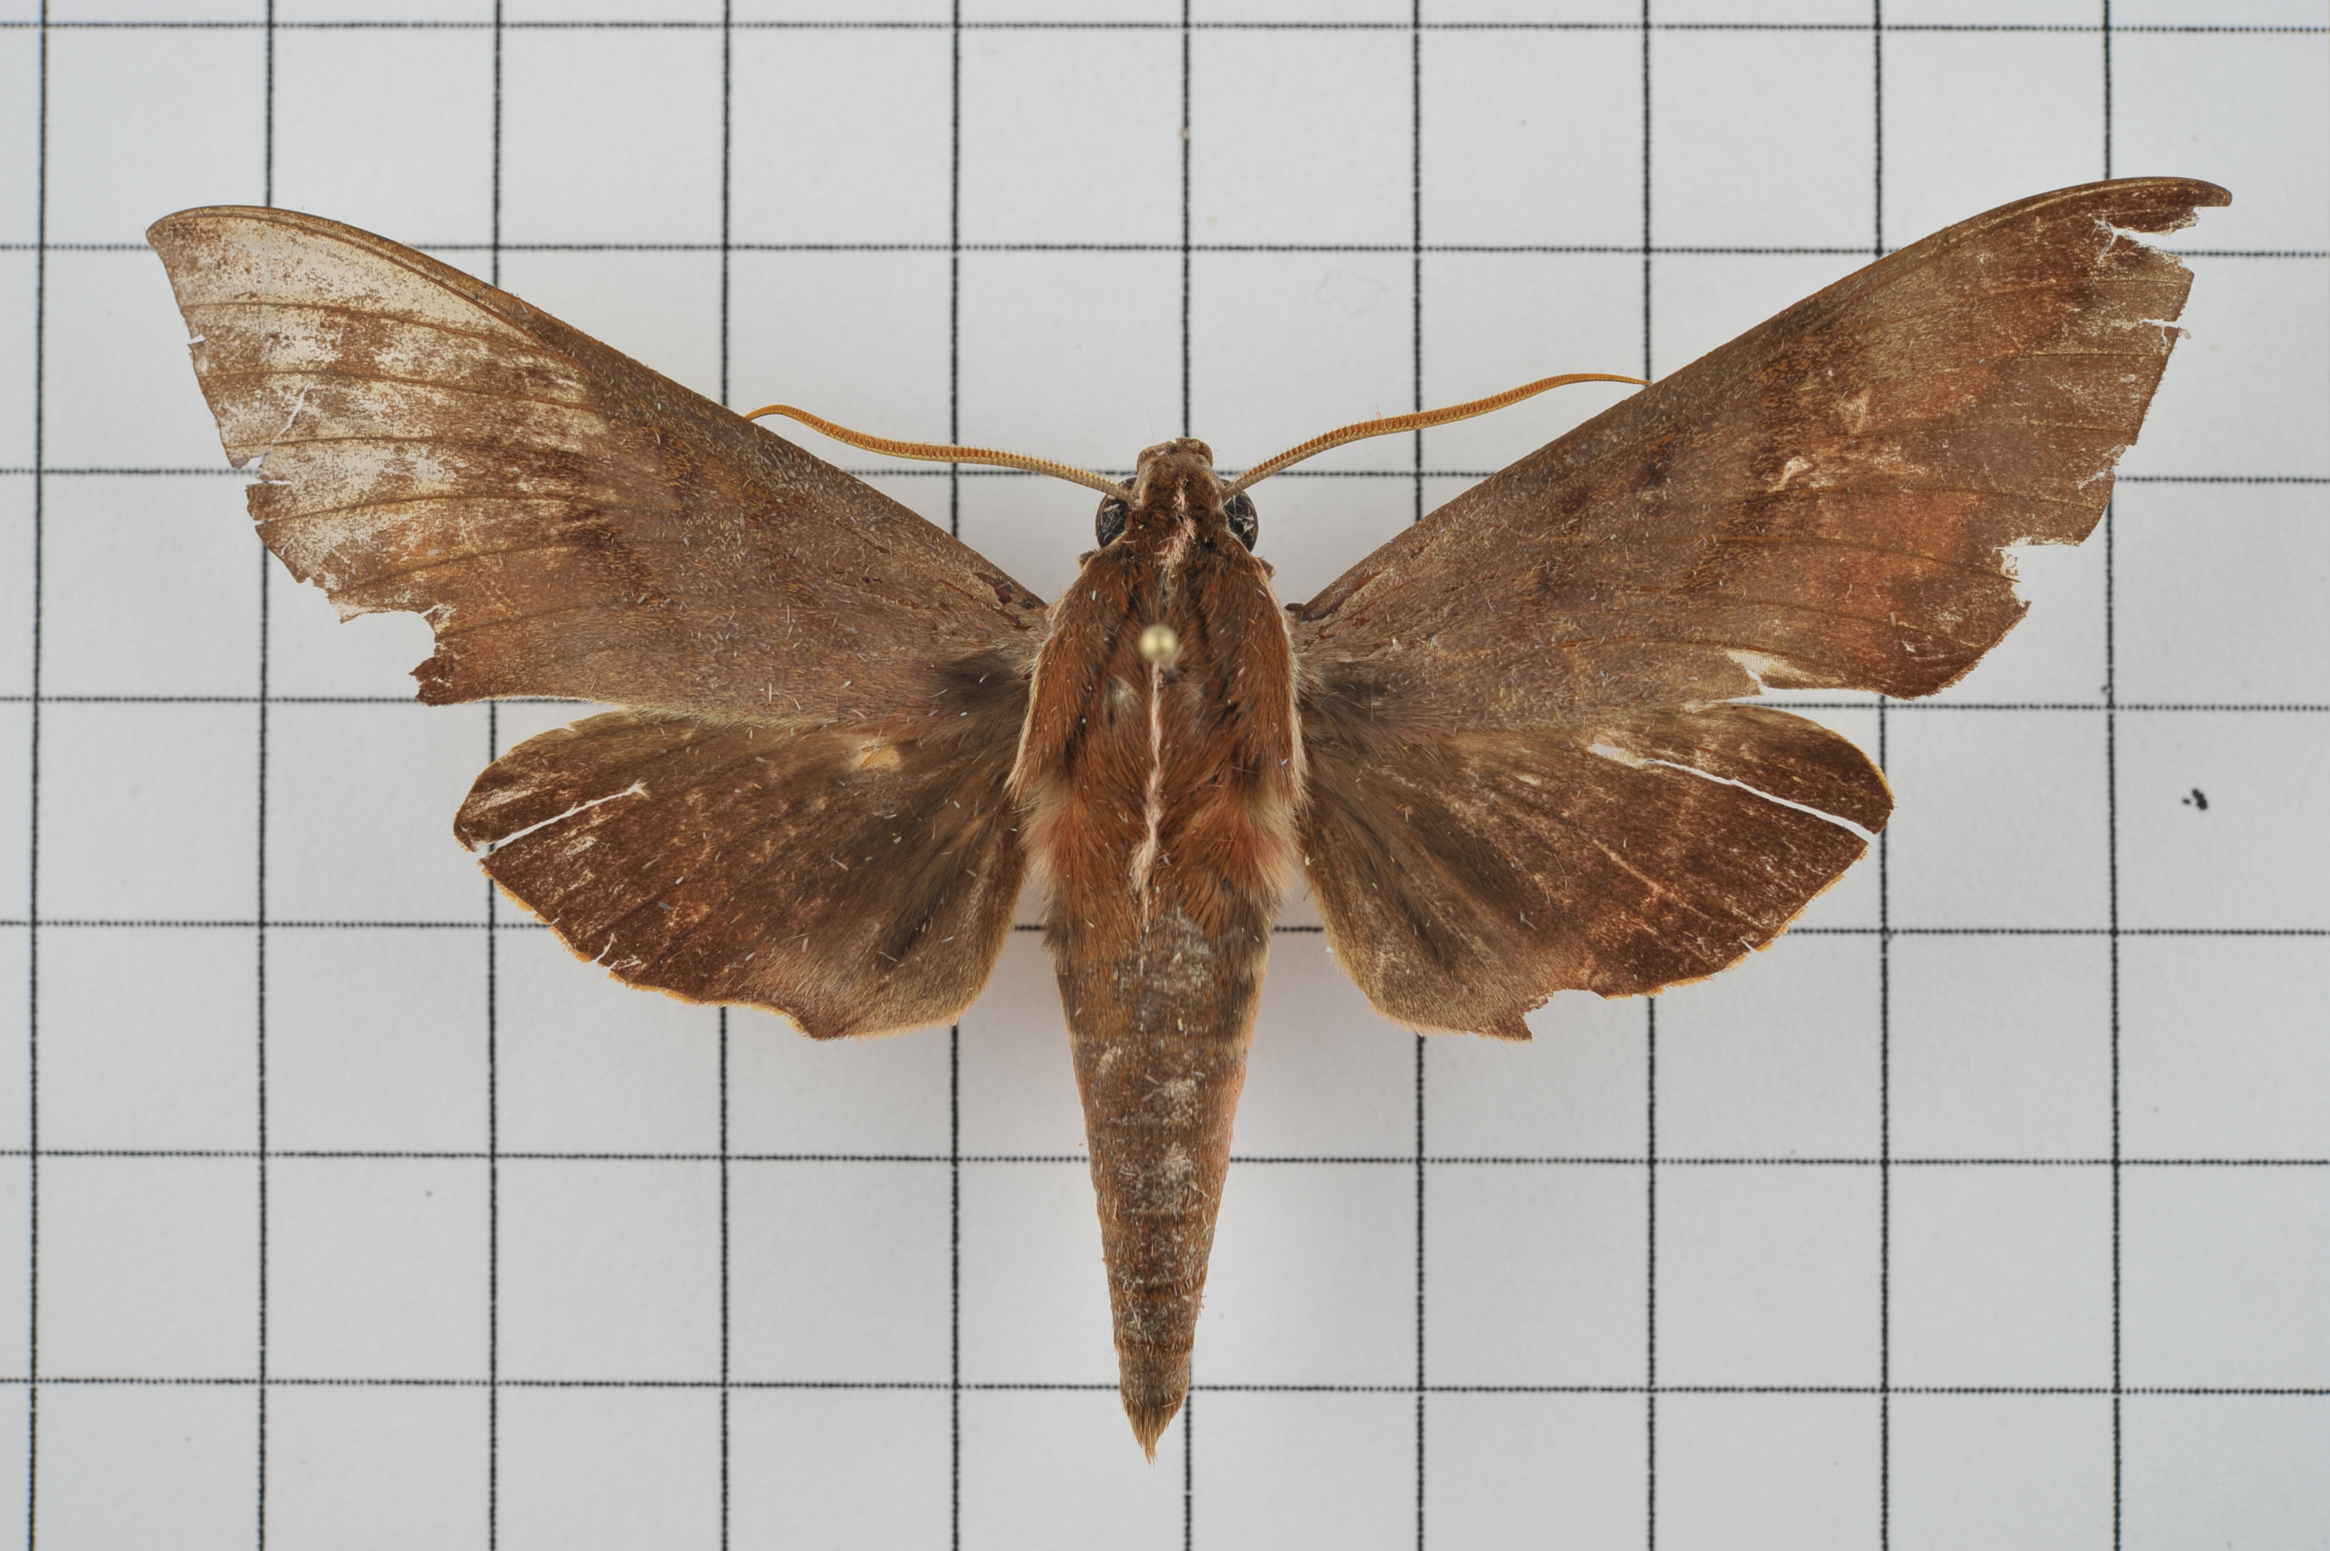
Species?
Ampelophaga rubiginosa myosotis
